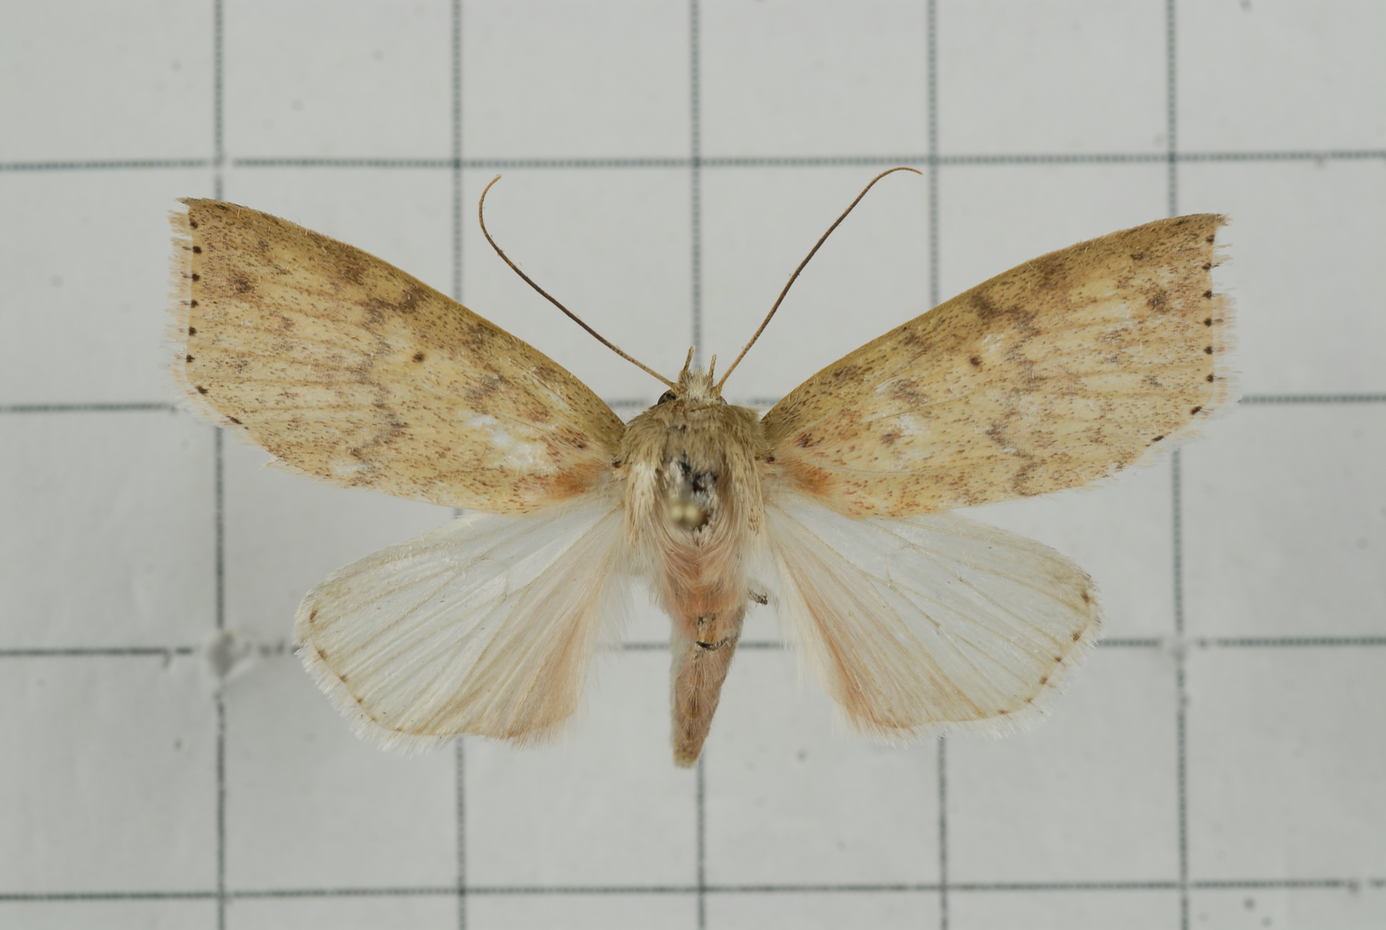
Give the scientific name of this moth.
Tympanistes fusimargo
